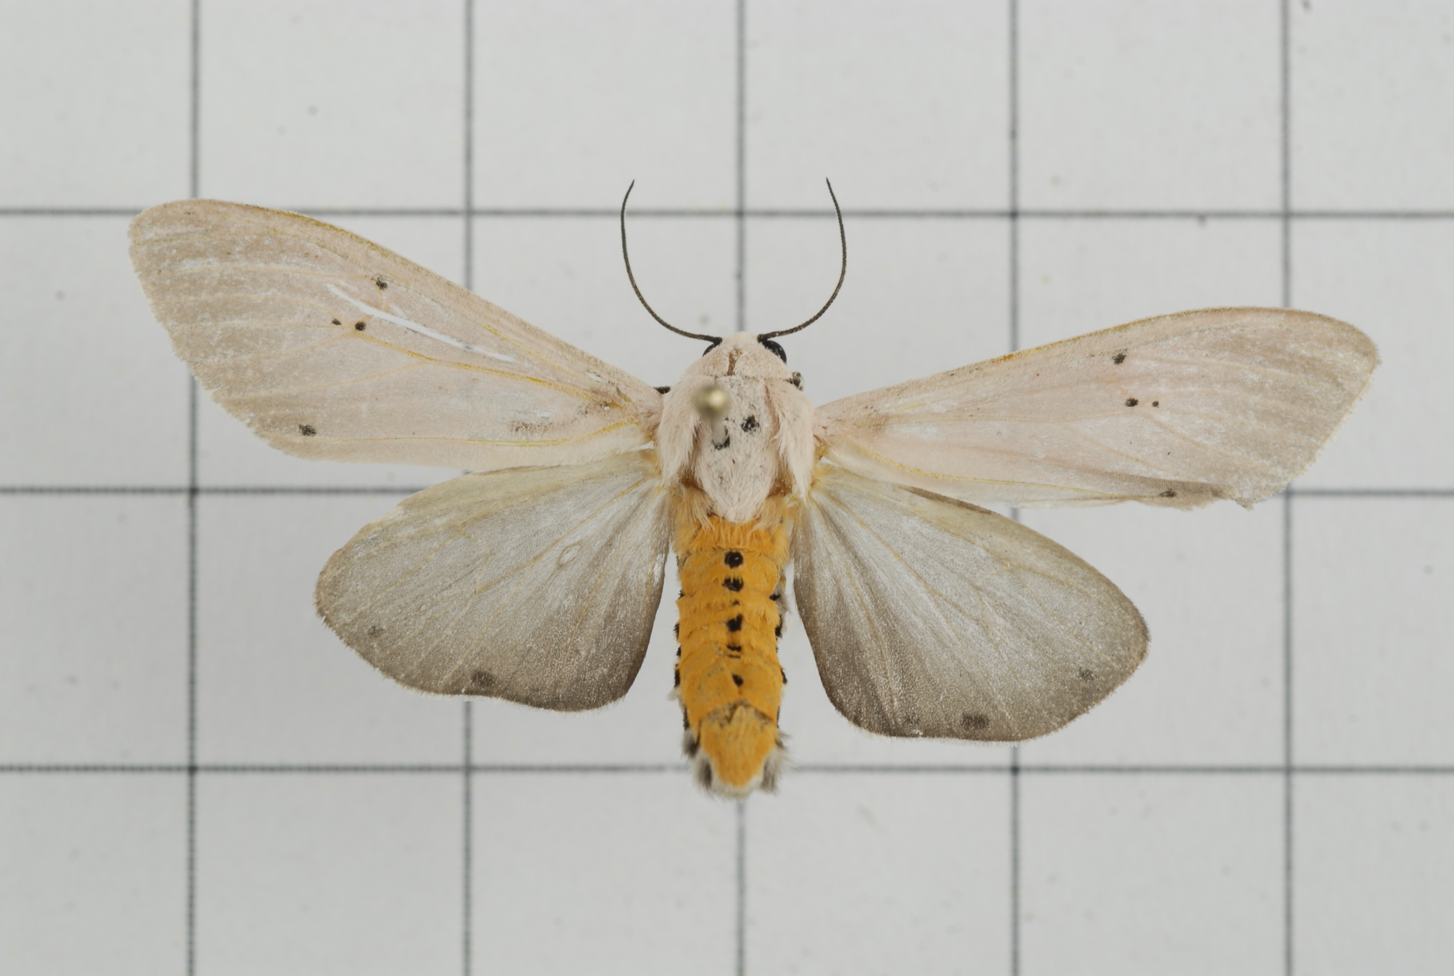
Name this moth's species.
Creatonotos transiens koni
